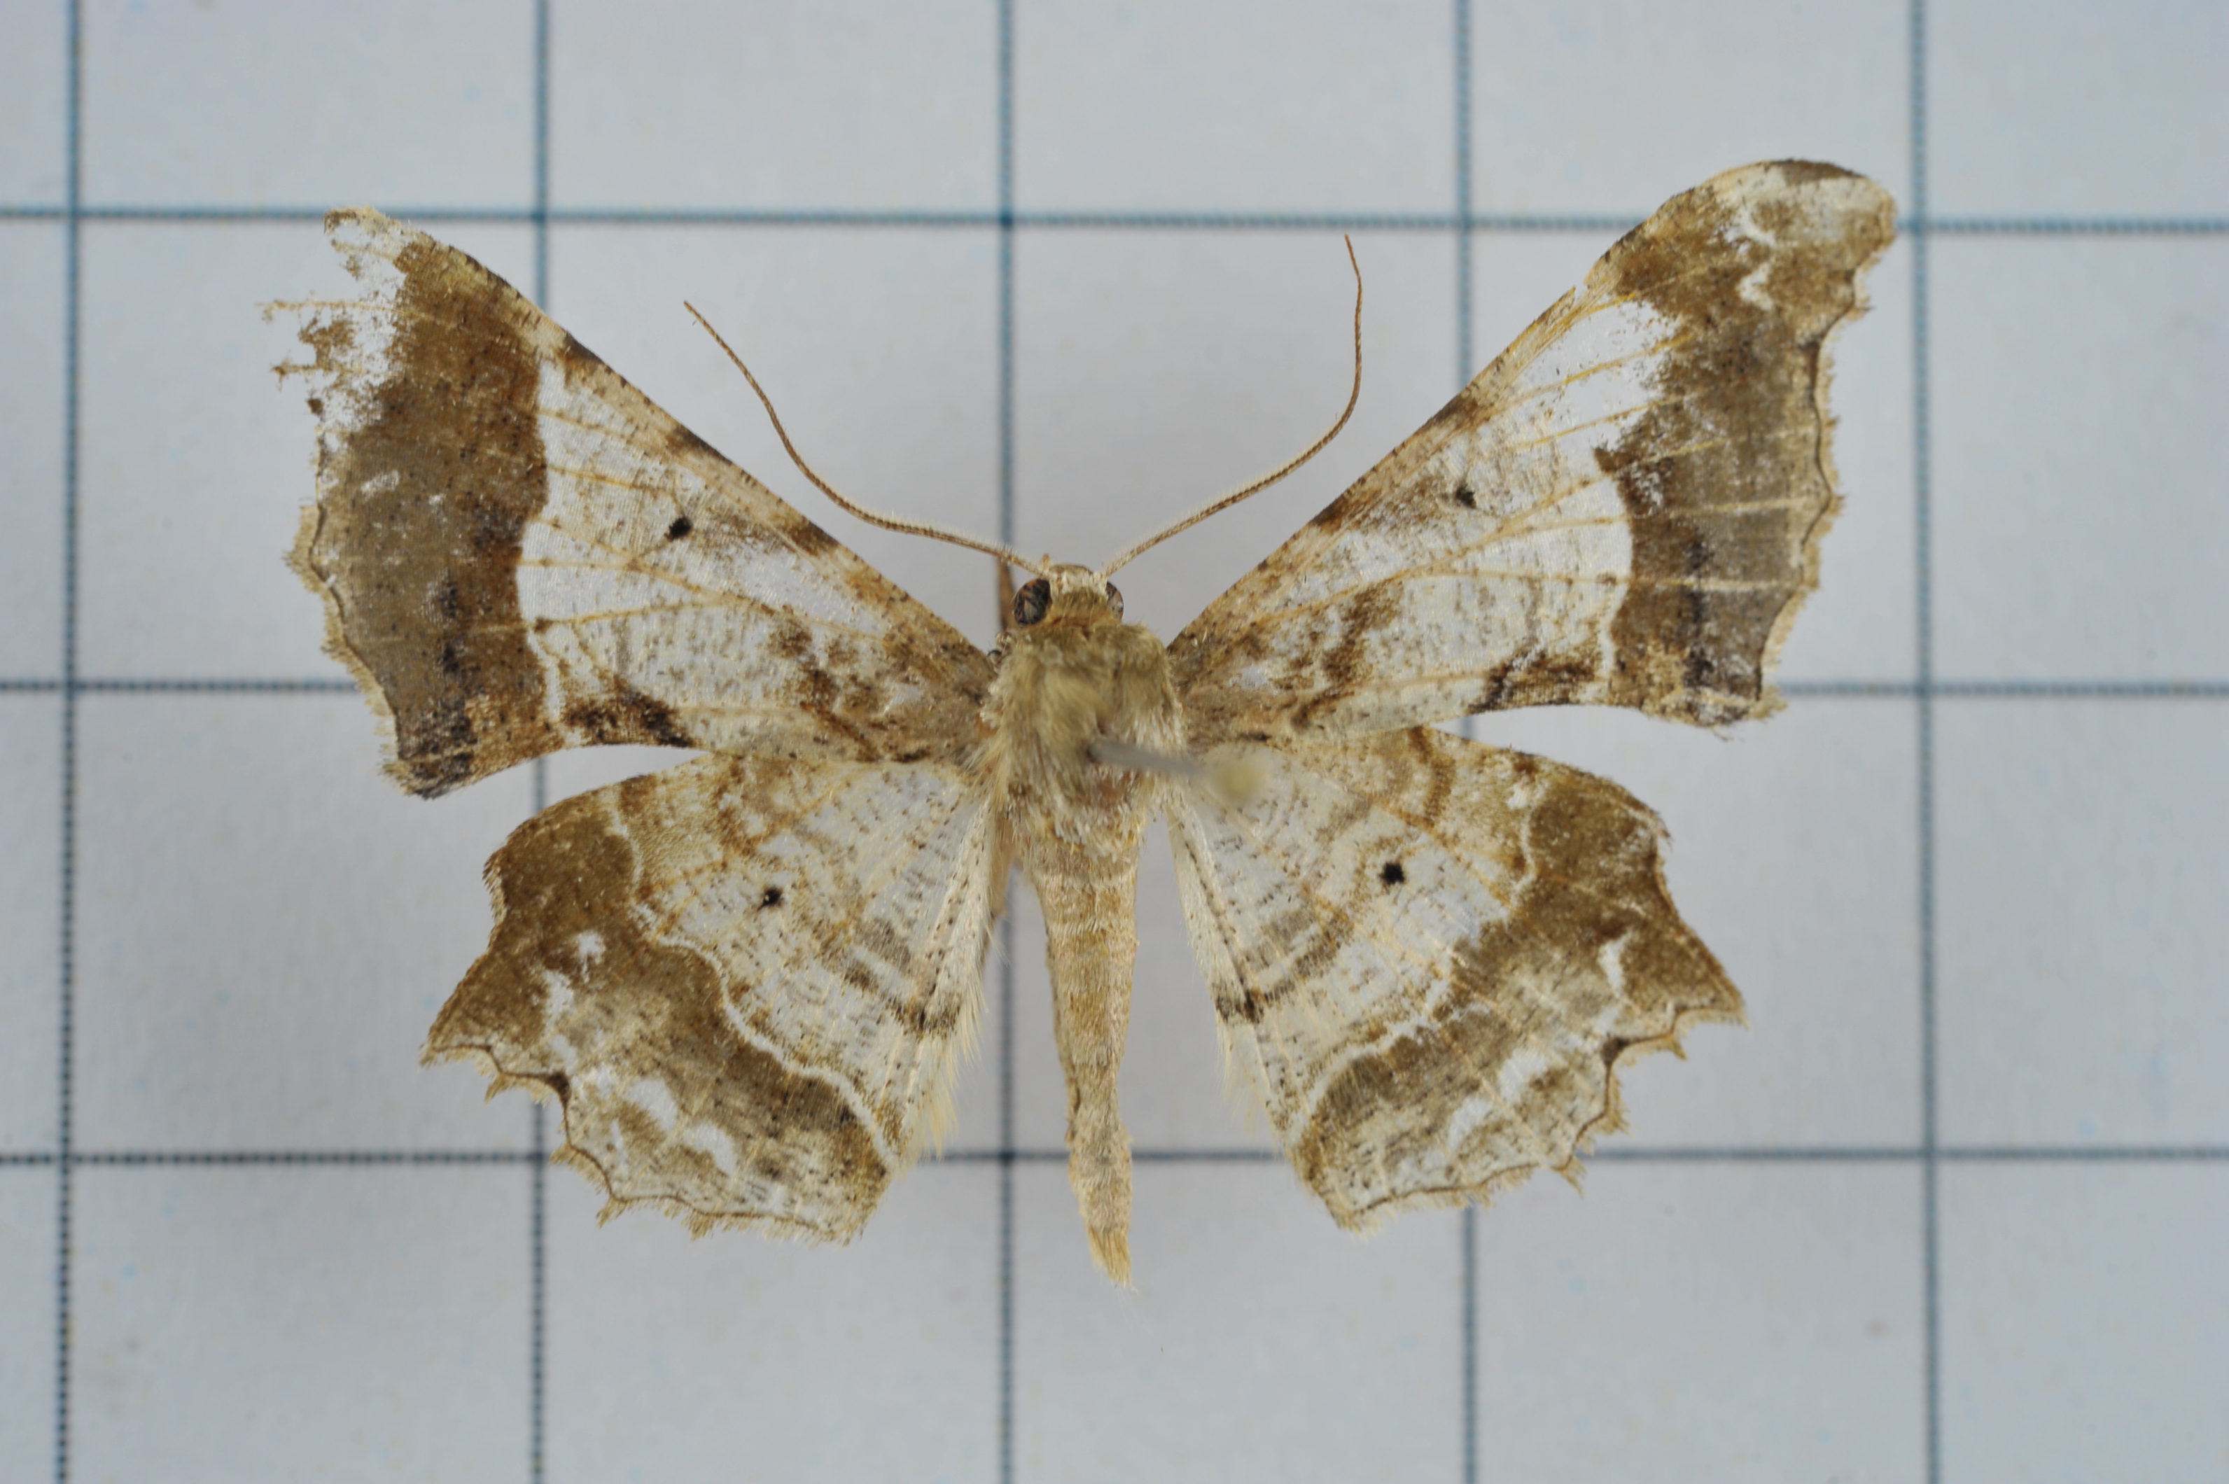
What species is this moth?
Krananda oliveomarginata
